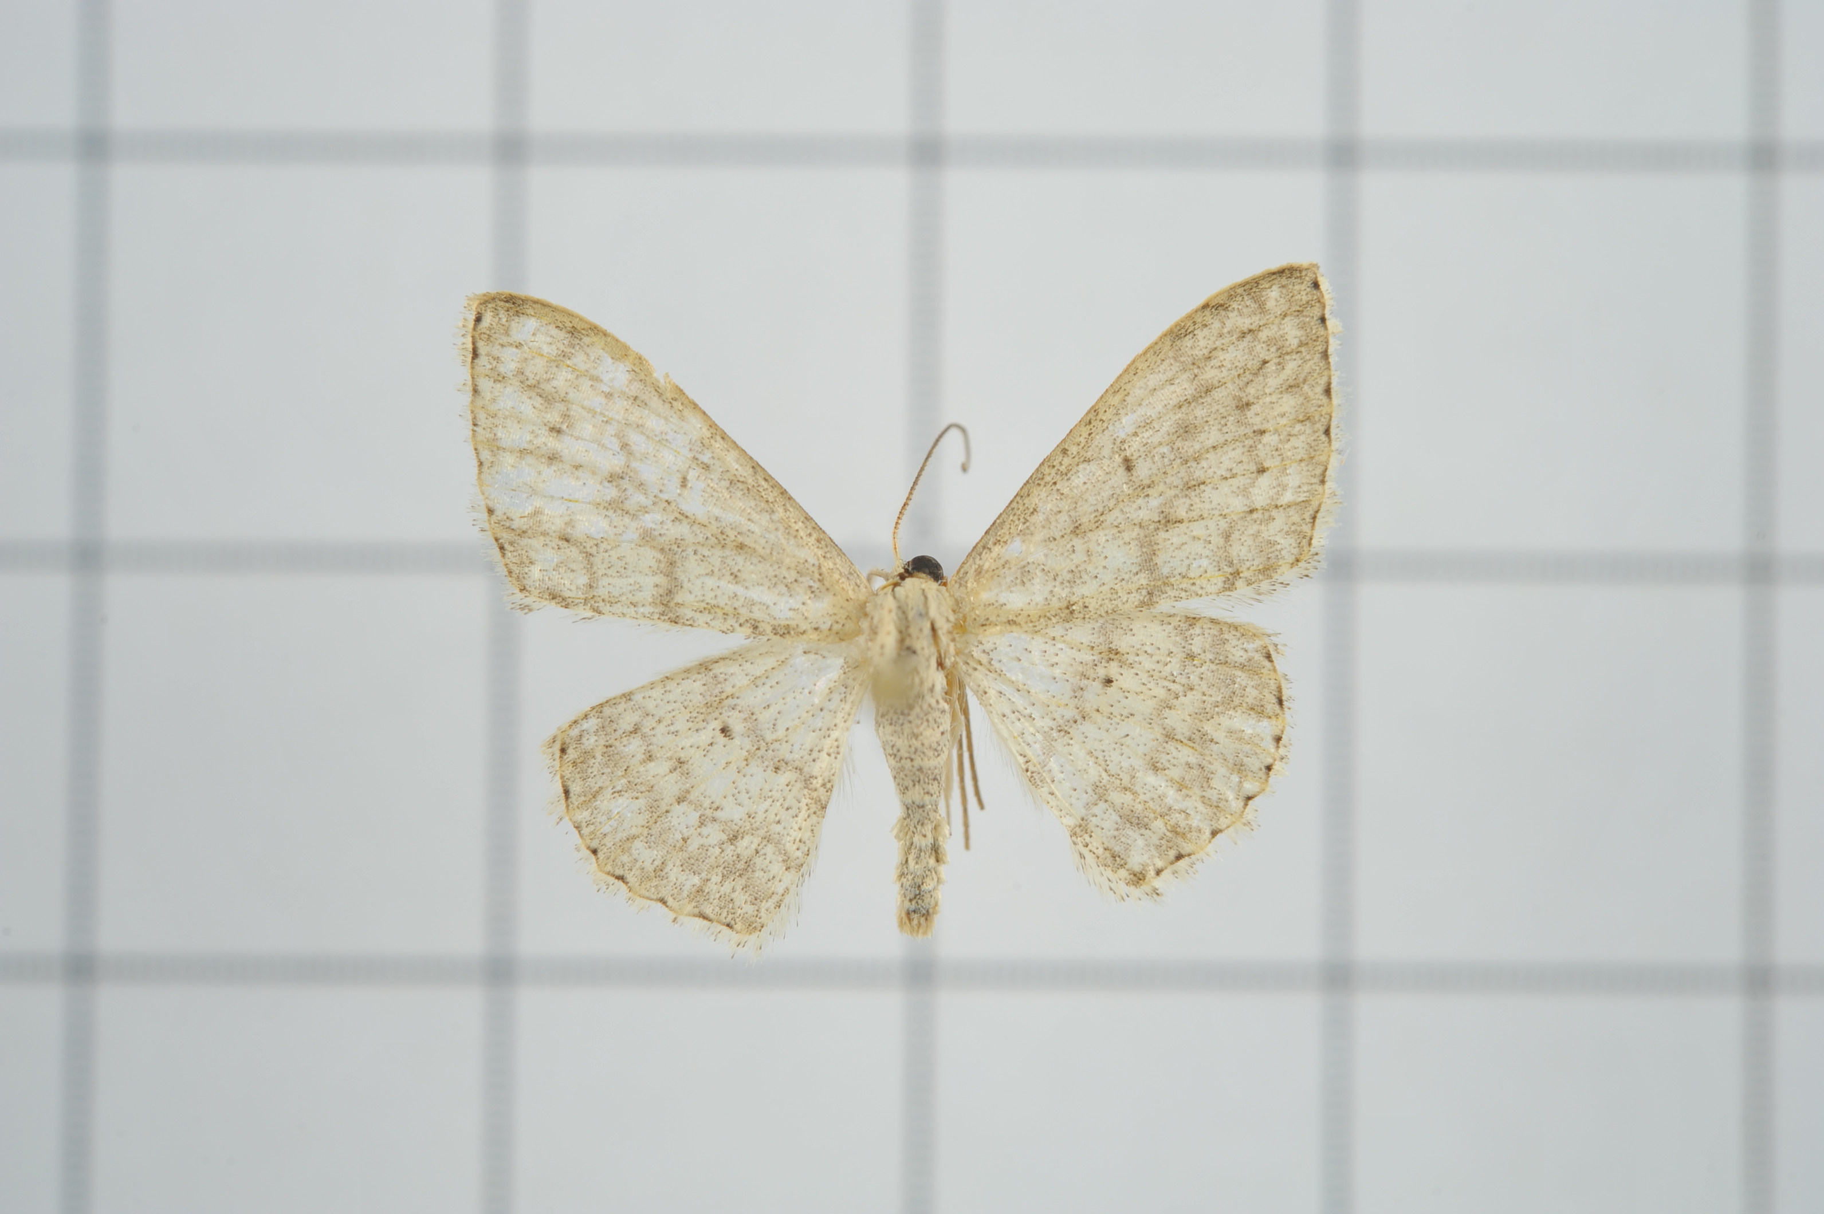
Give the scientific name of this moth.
Scopula actuaria actuaria
